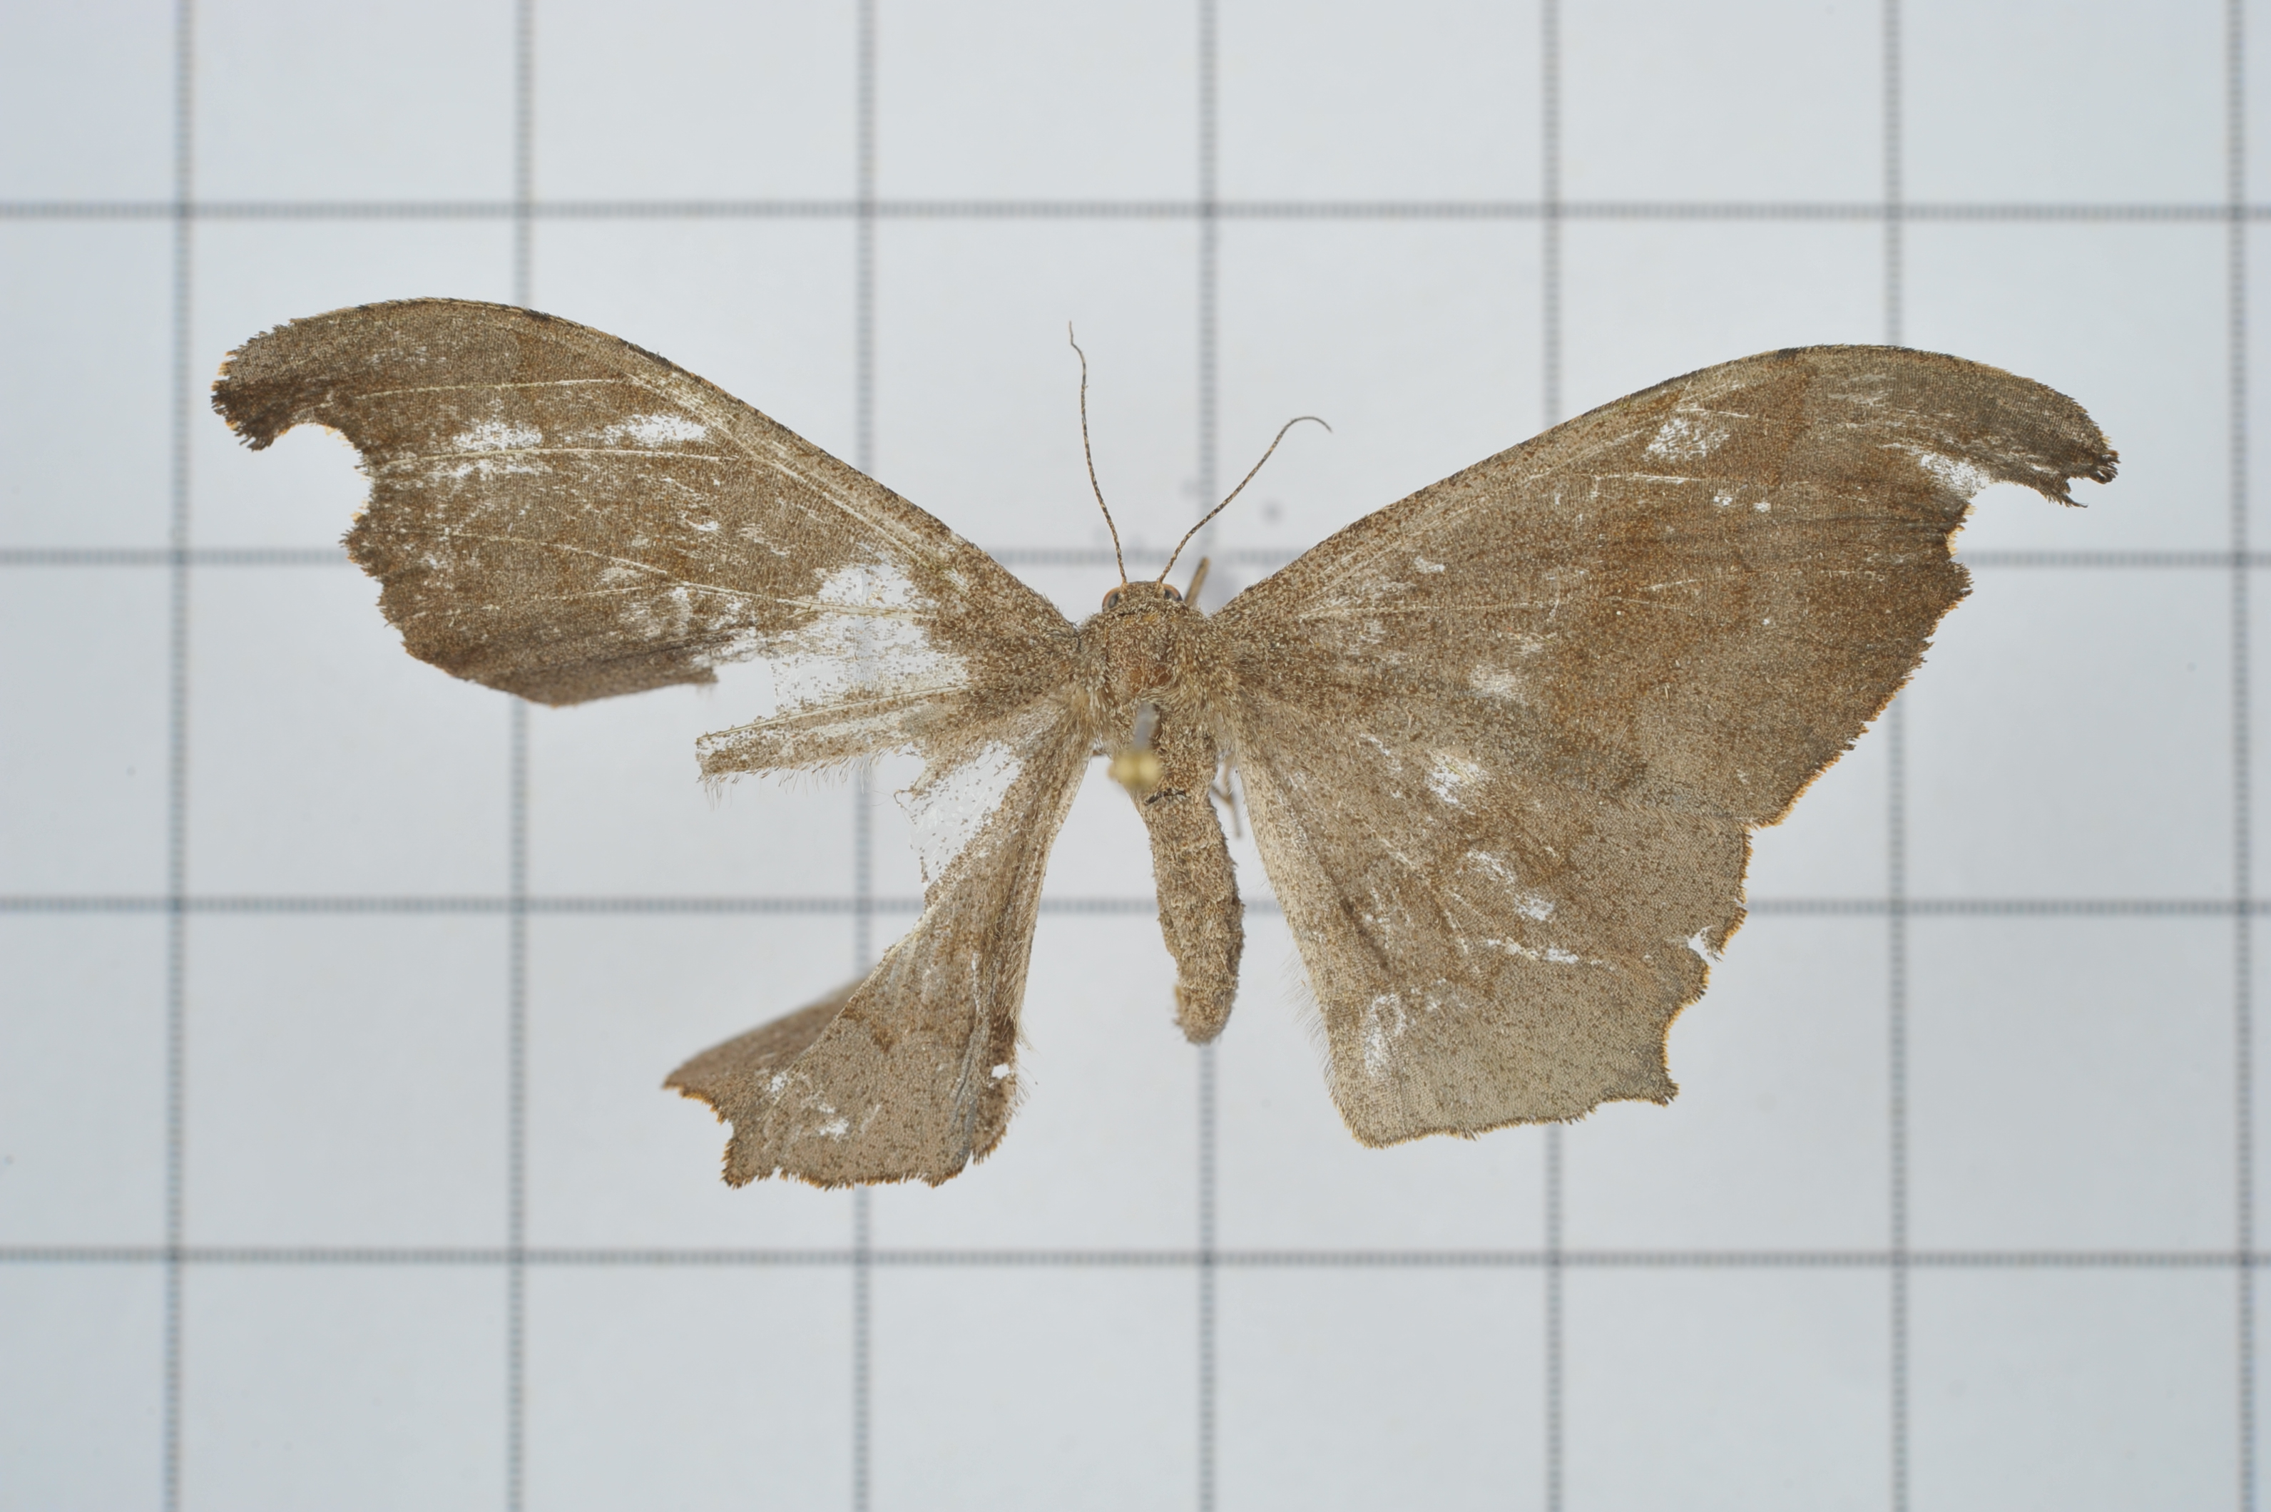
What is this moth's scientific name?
Hyposidra talaca talaca
